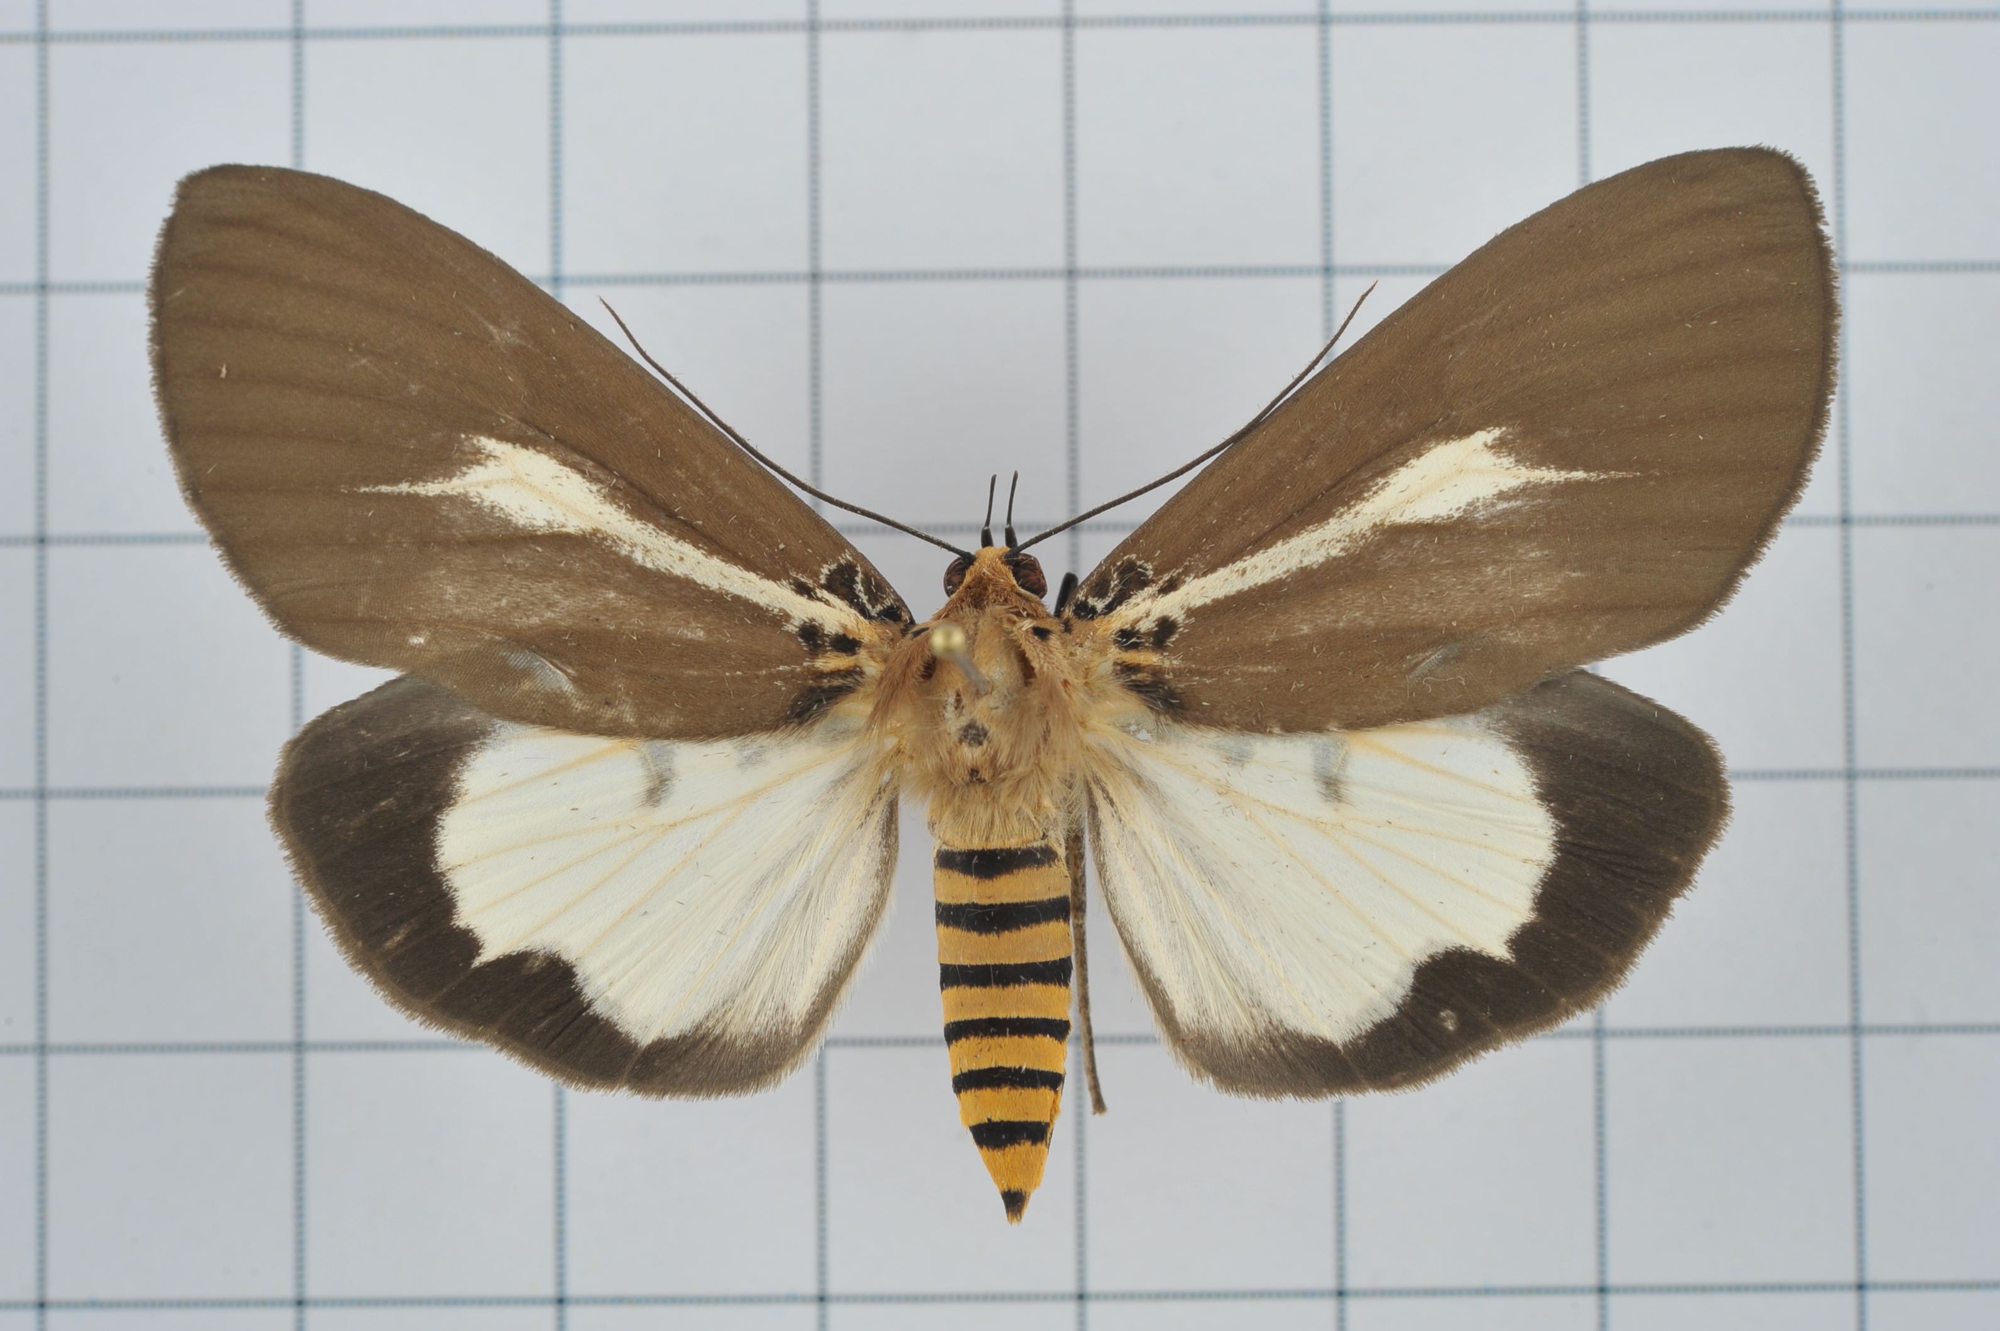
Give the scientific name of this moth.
Asota heliconia zebrina
